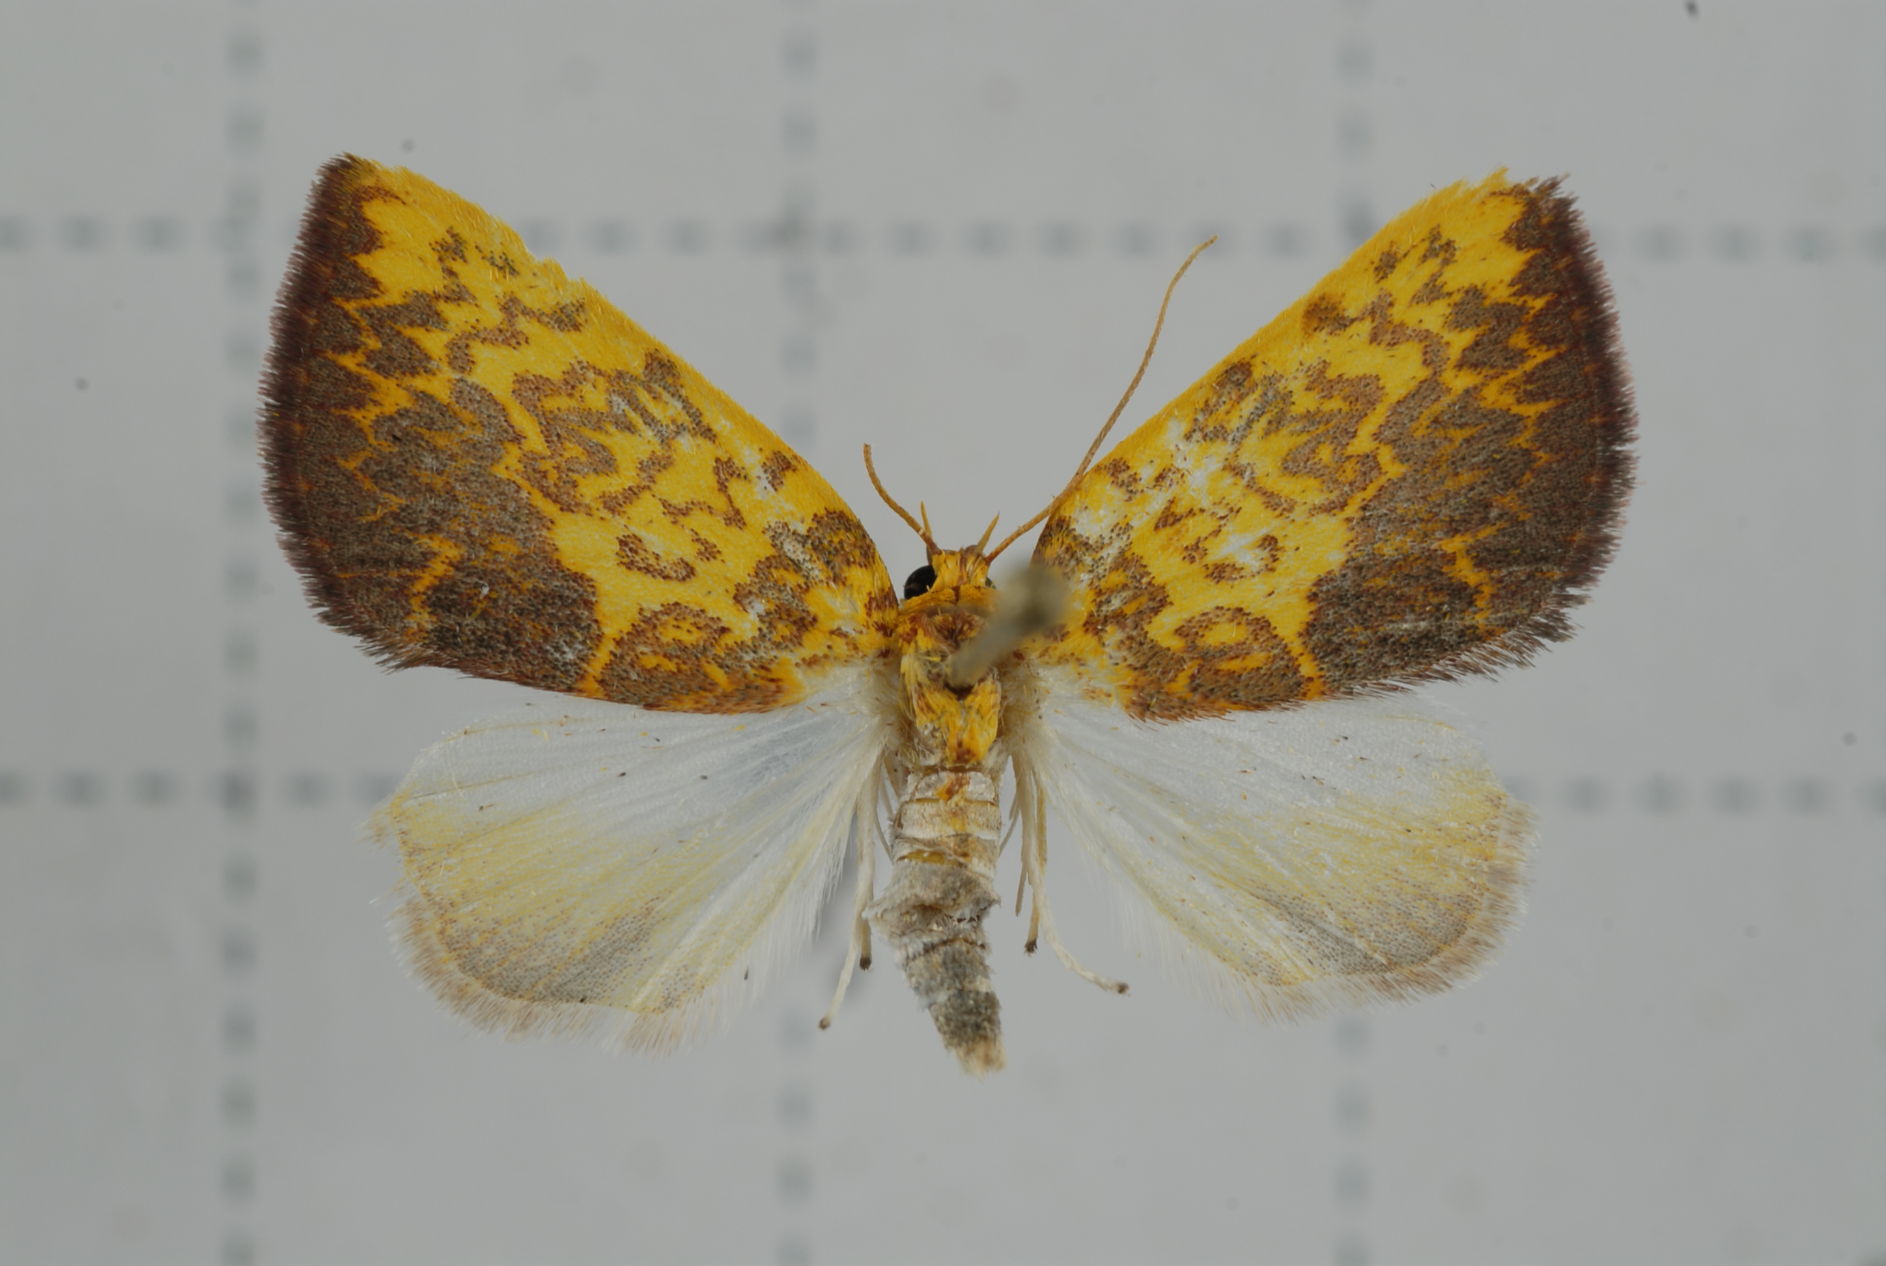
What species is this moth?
Siglophora ferreilutea
